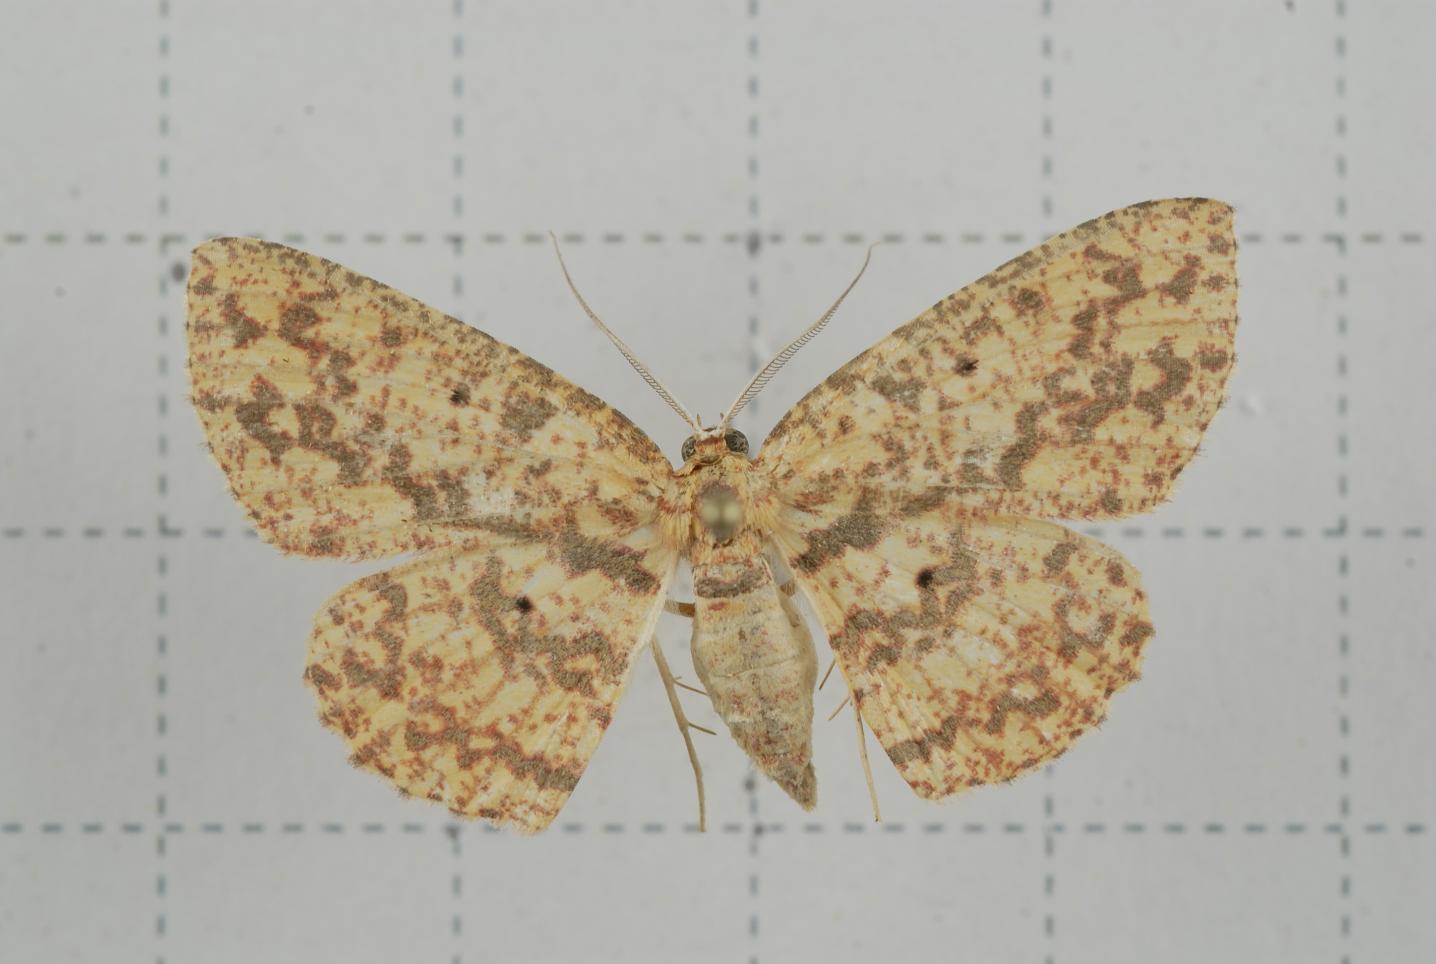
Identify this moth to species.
Borbacha pardaria
